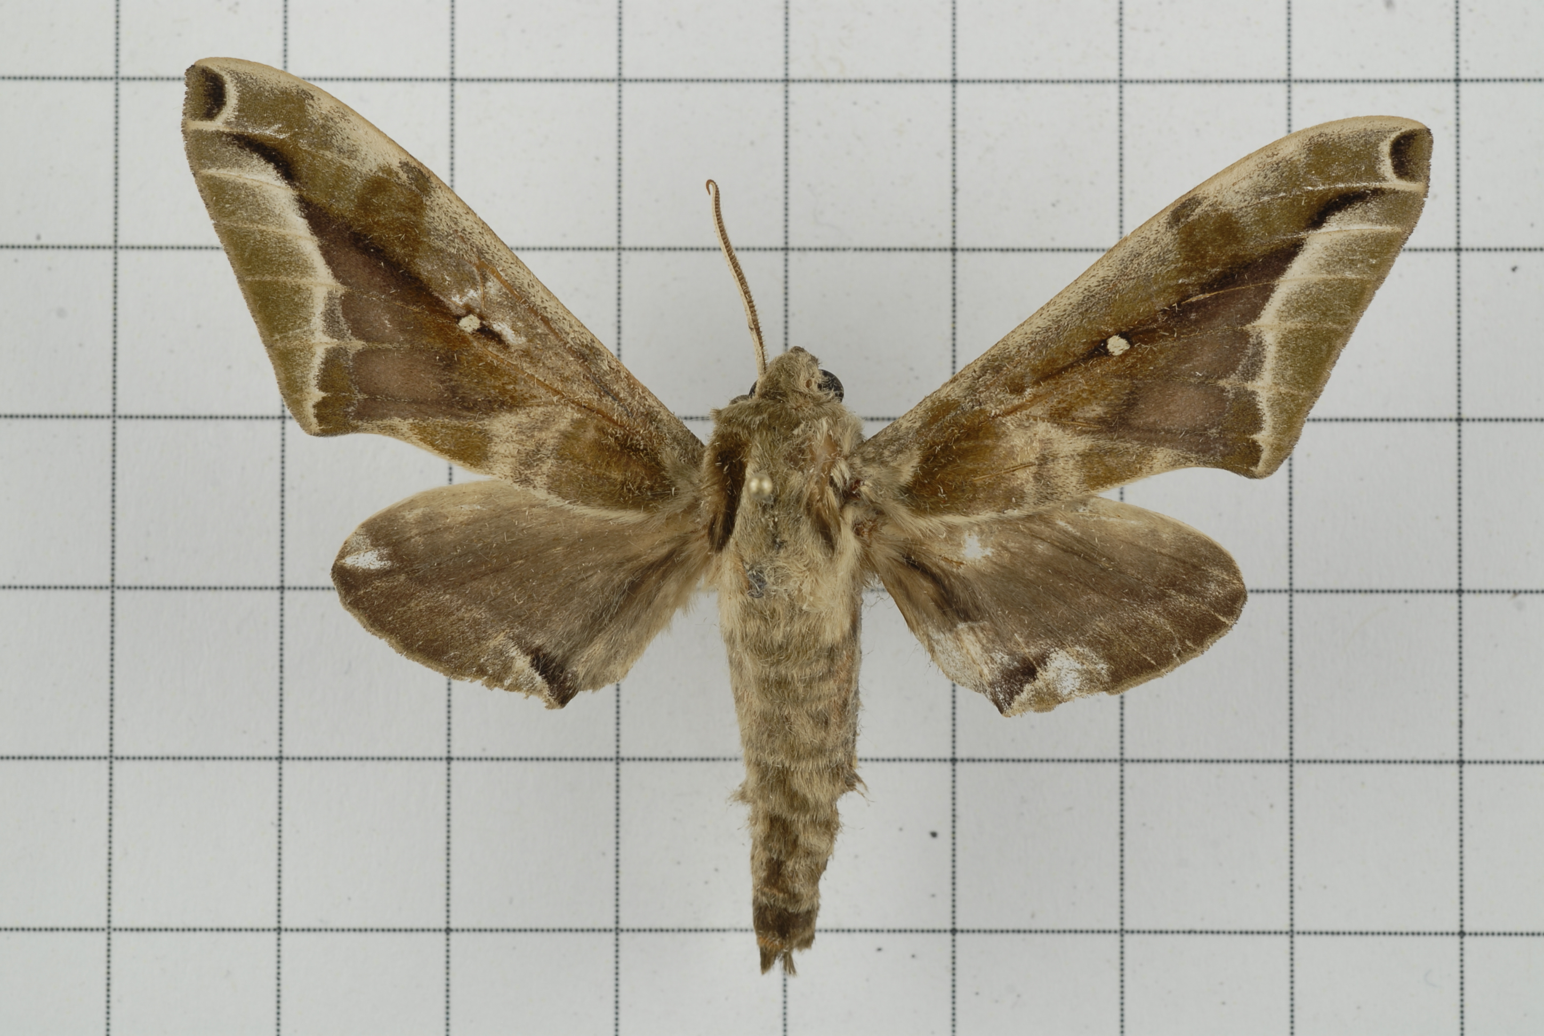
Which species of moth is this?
Parum colligata
